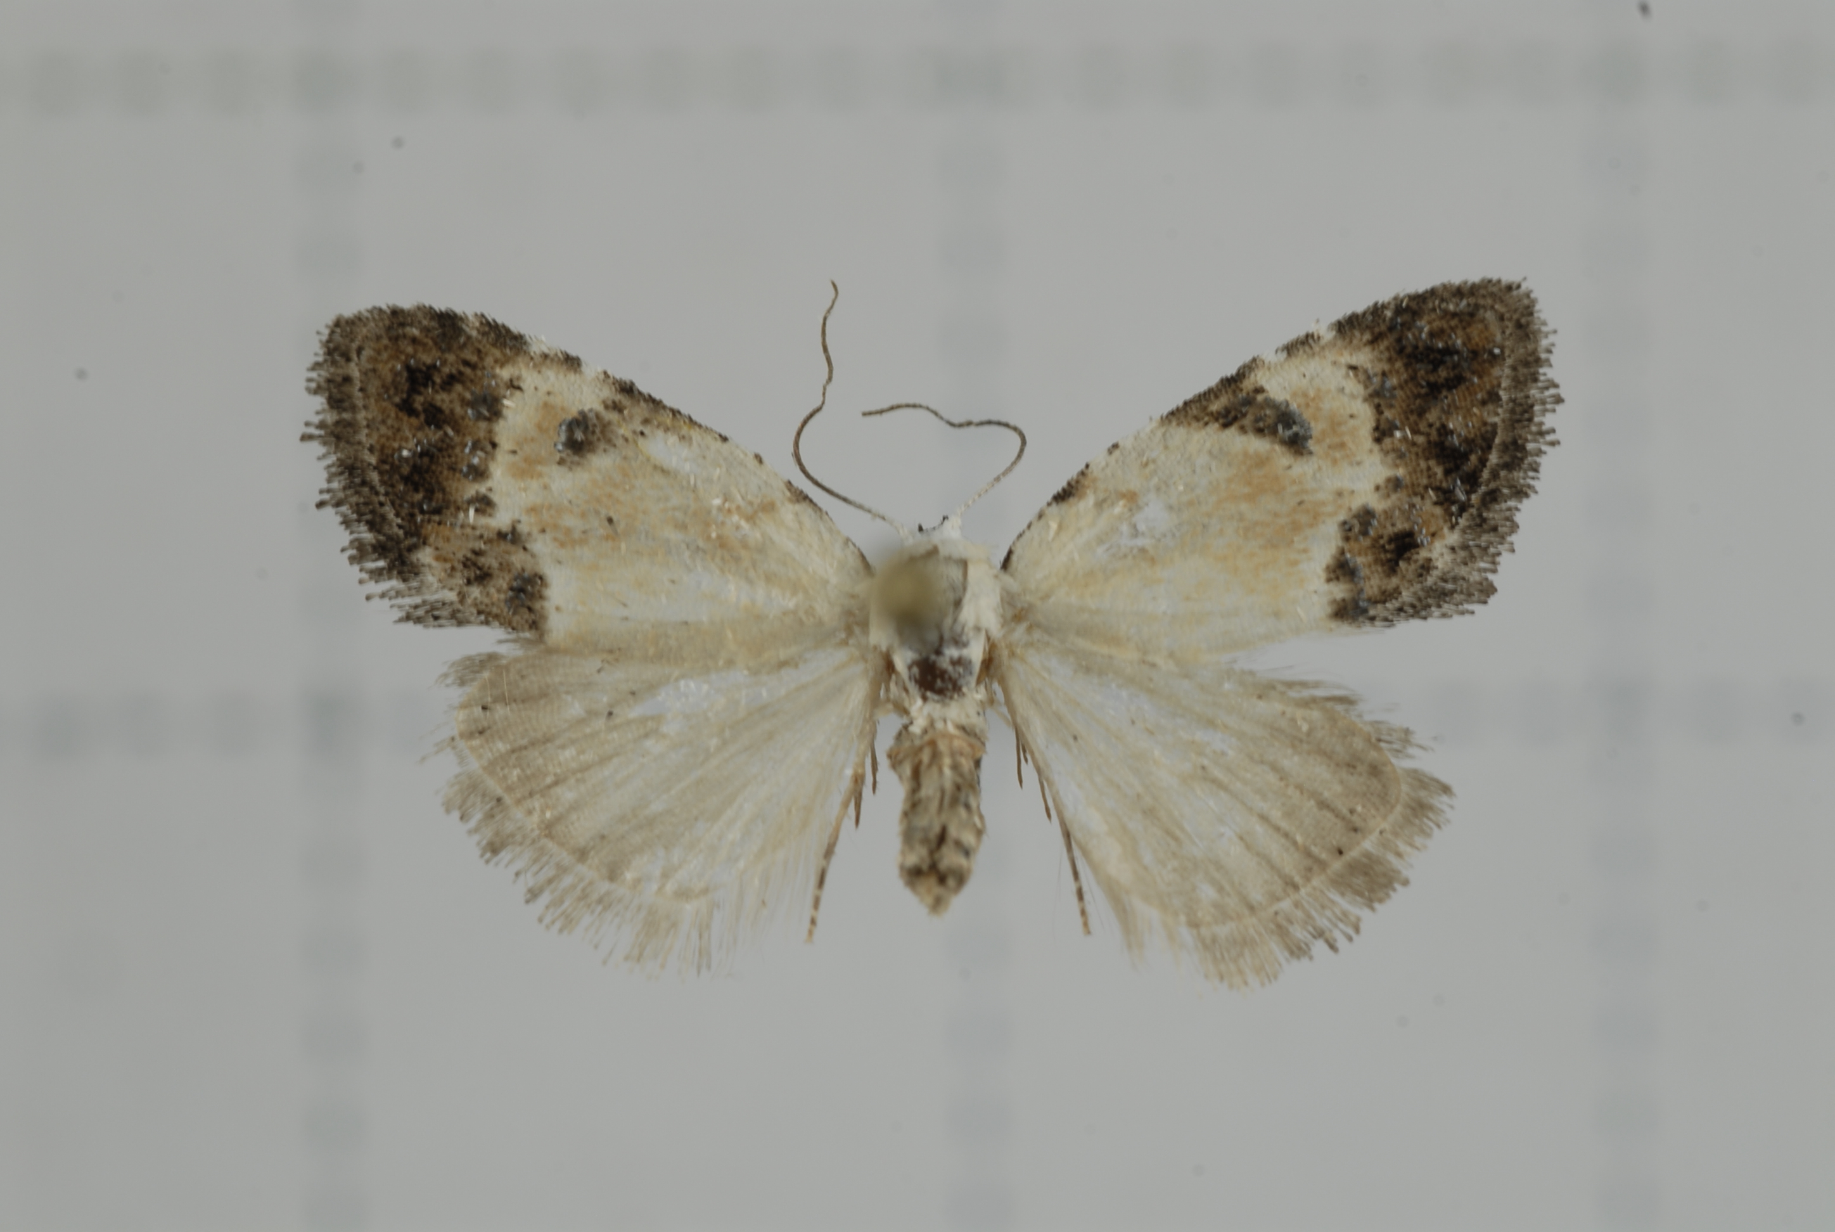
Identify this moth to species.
Casminola yoshimotoi
